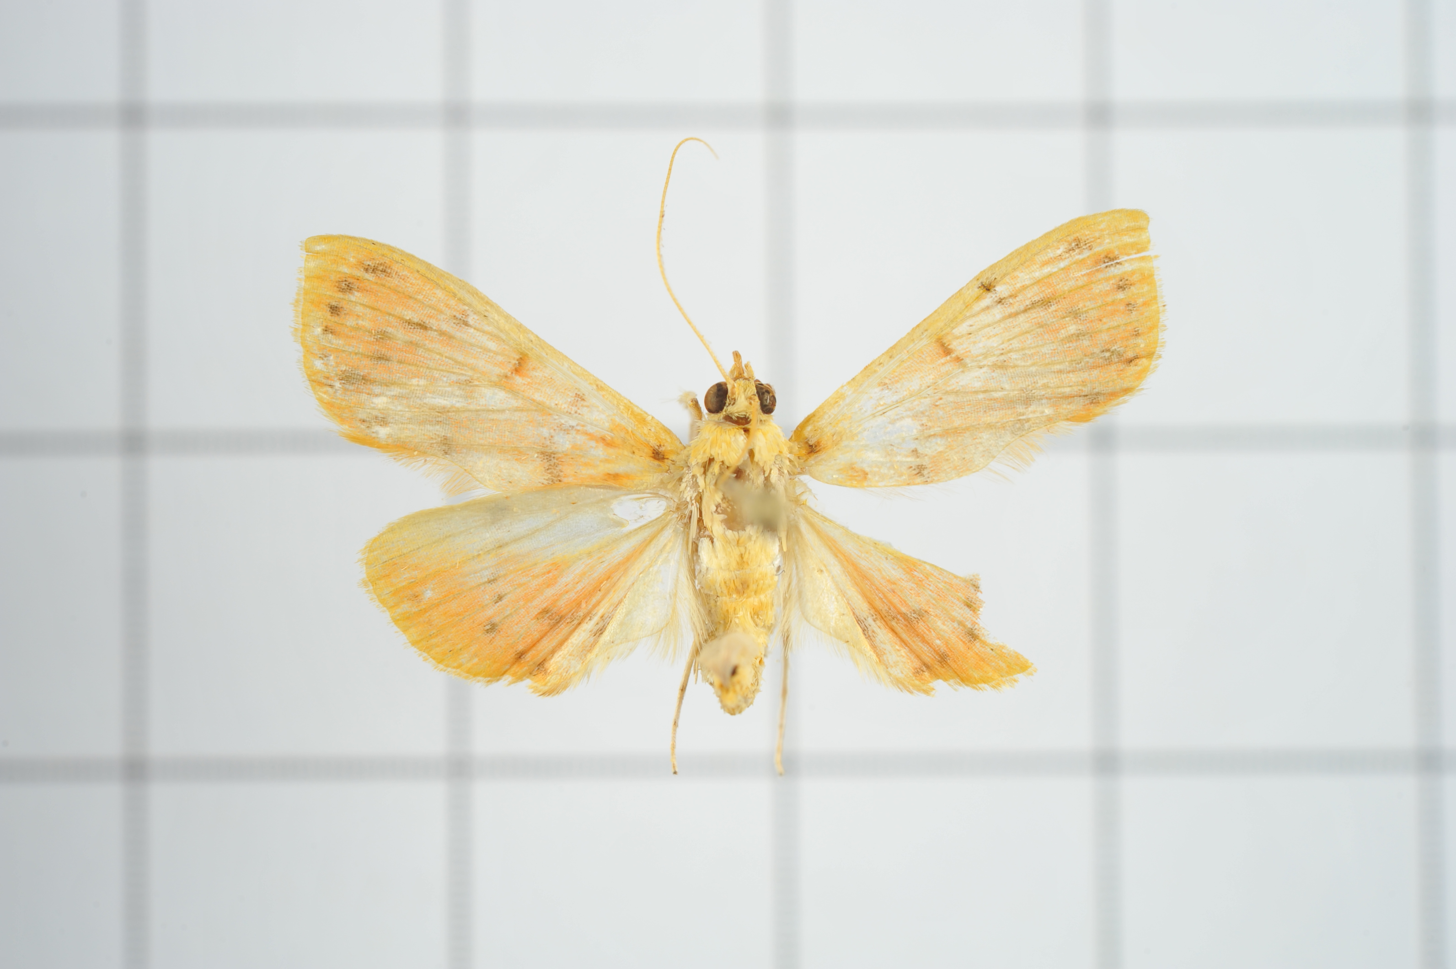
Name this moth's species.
Eusabena miltochristalis
